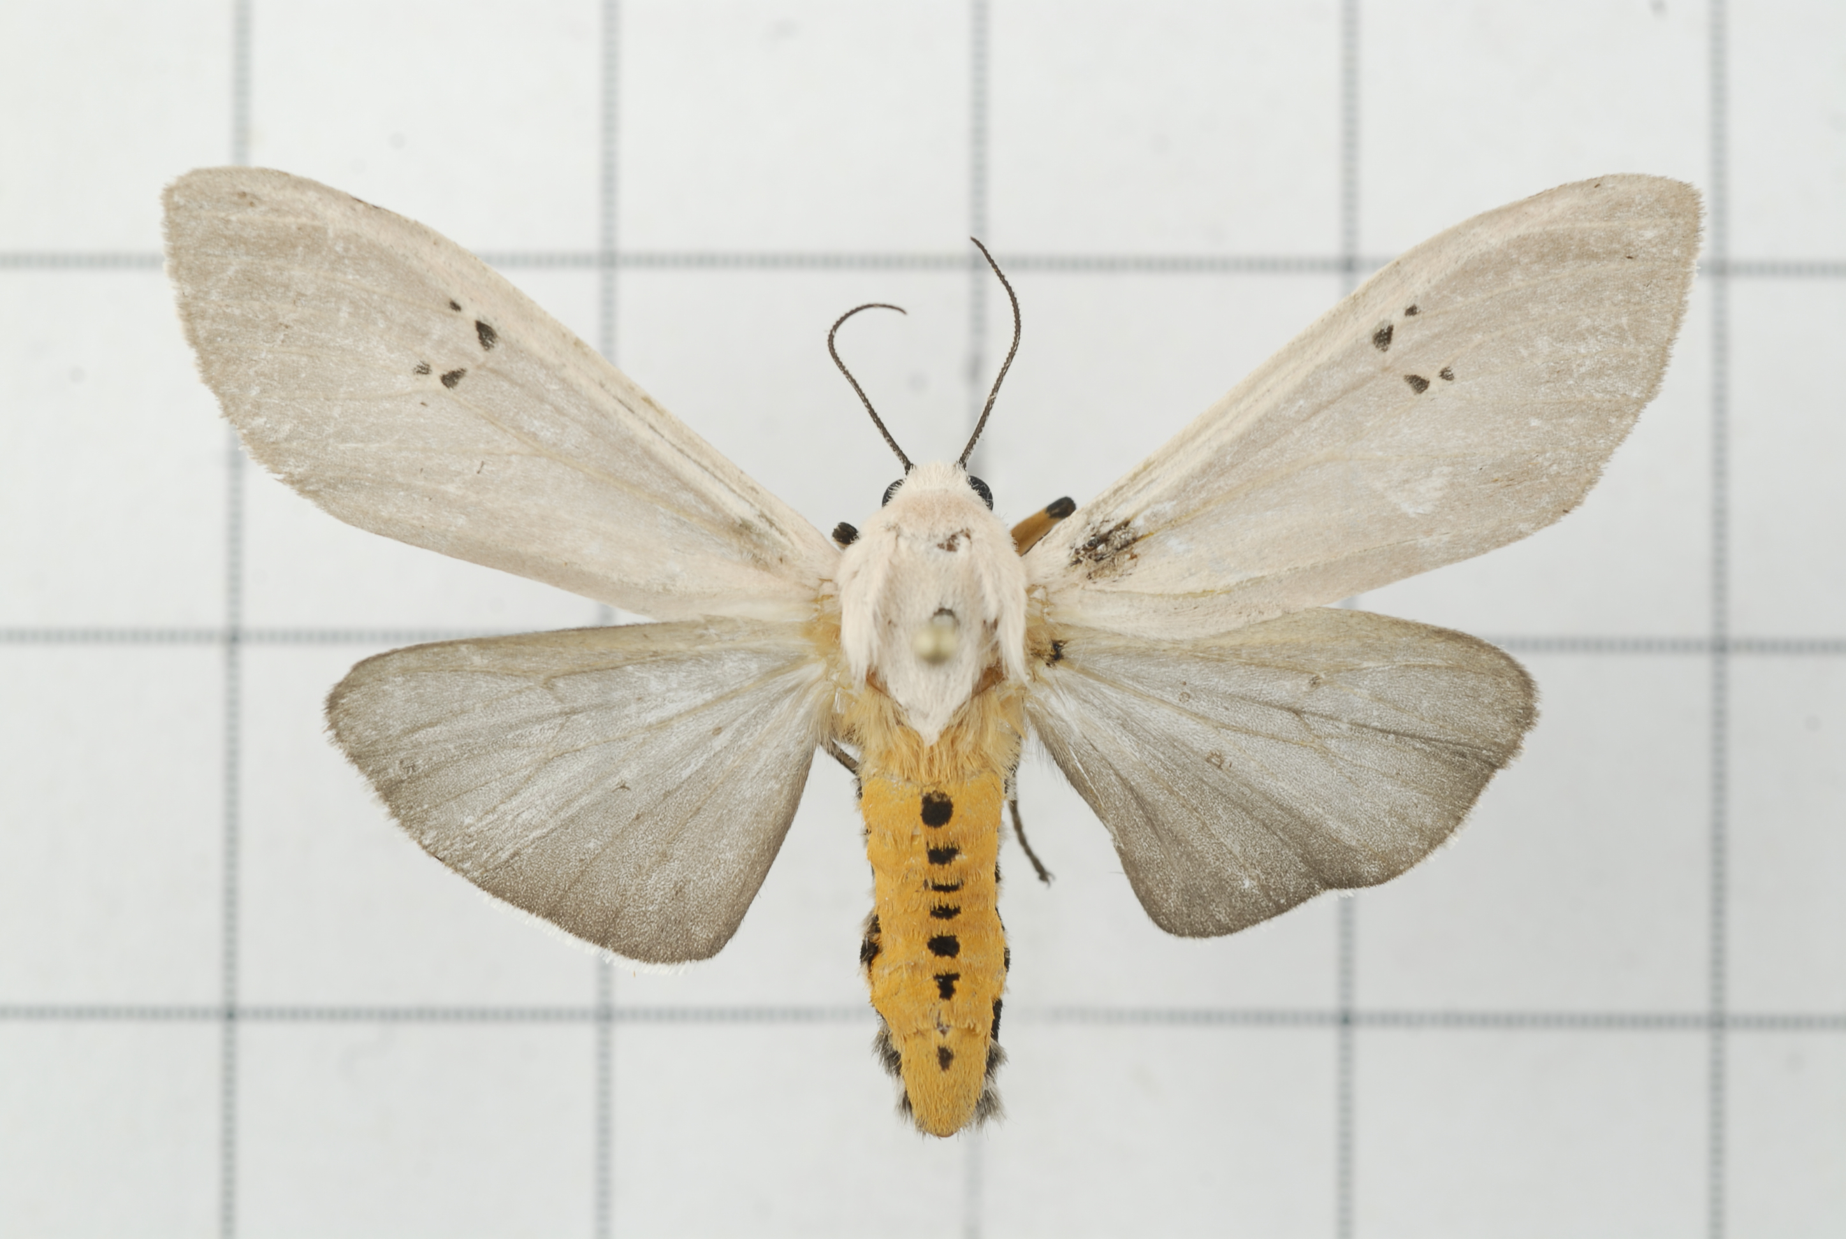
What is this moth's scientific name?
Creatonotos transiens koni
